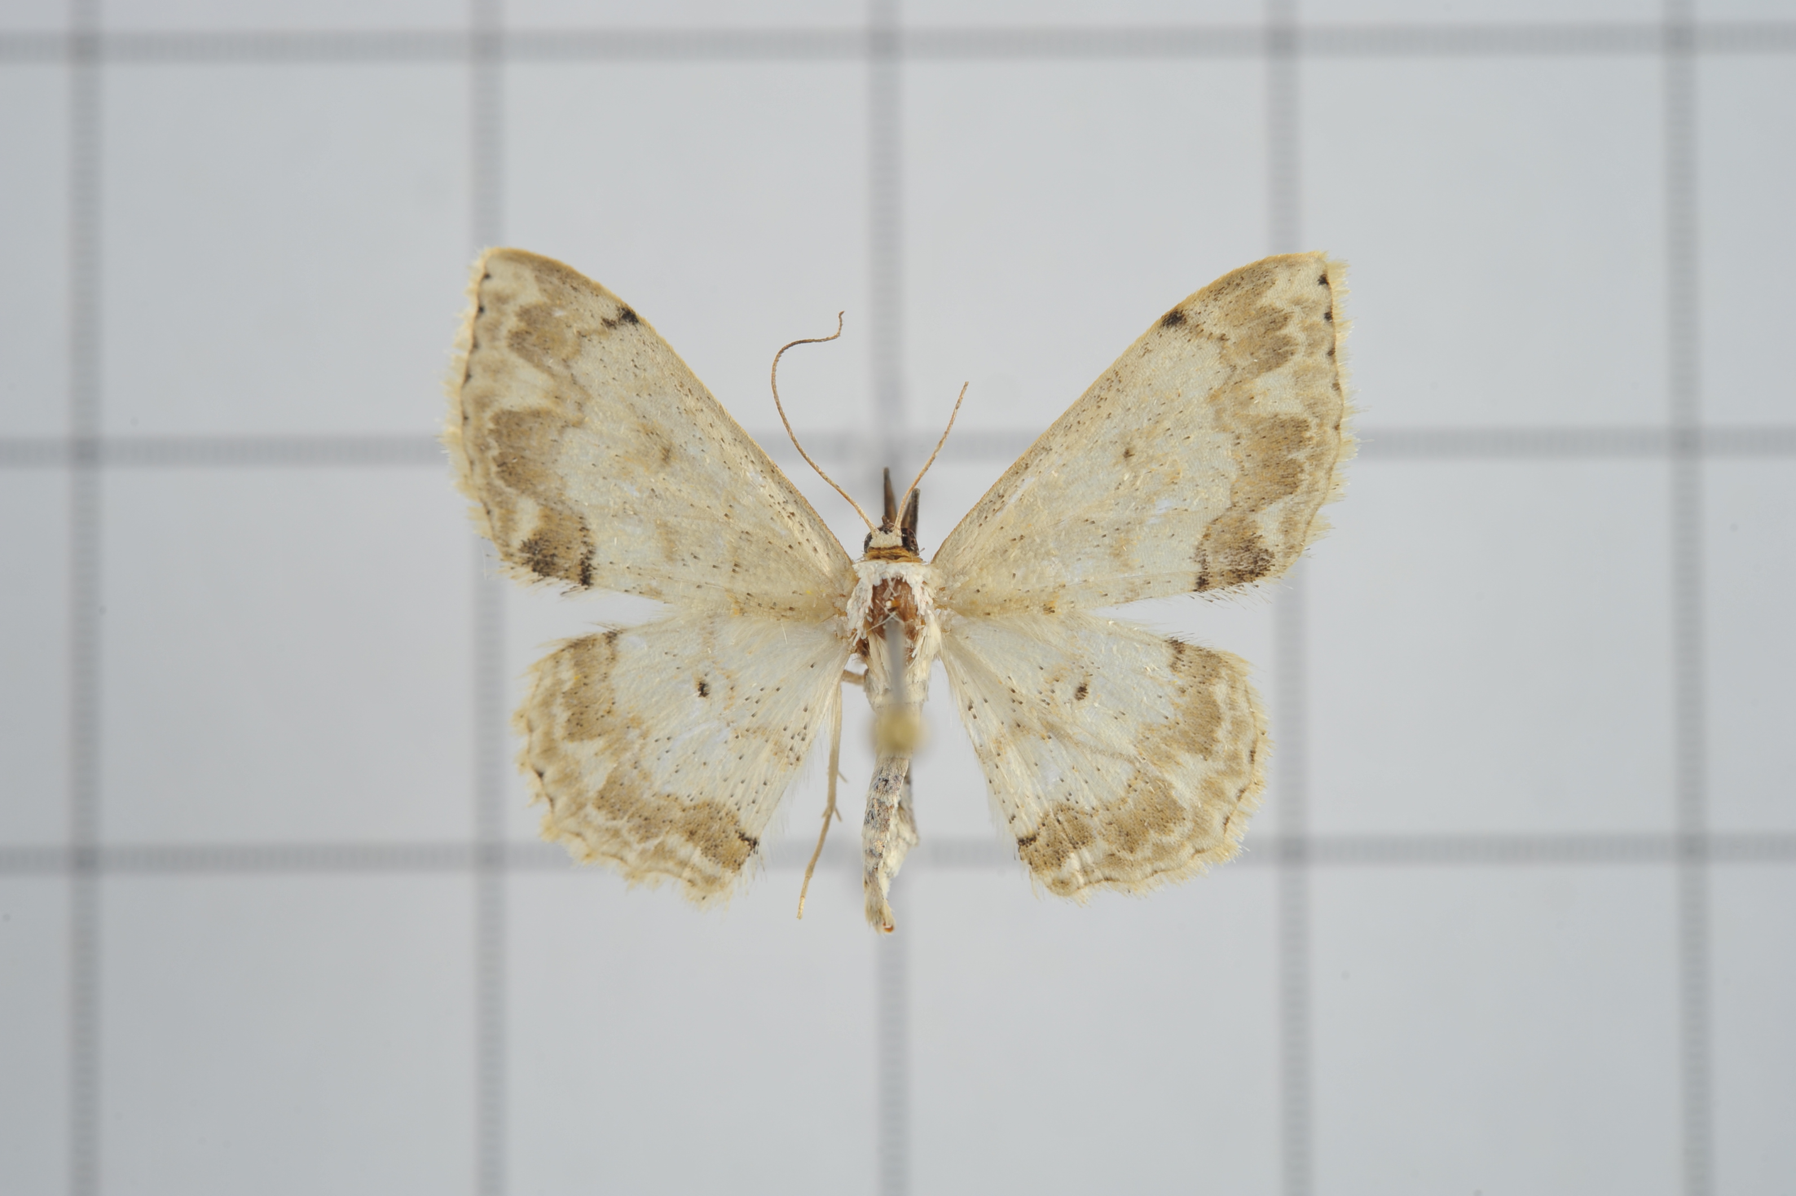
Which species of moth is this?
Scopula propinquaria
